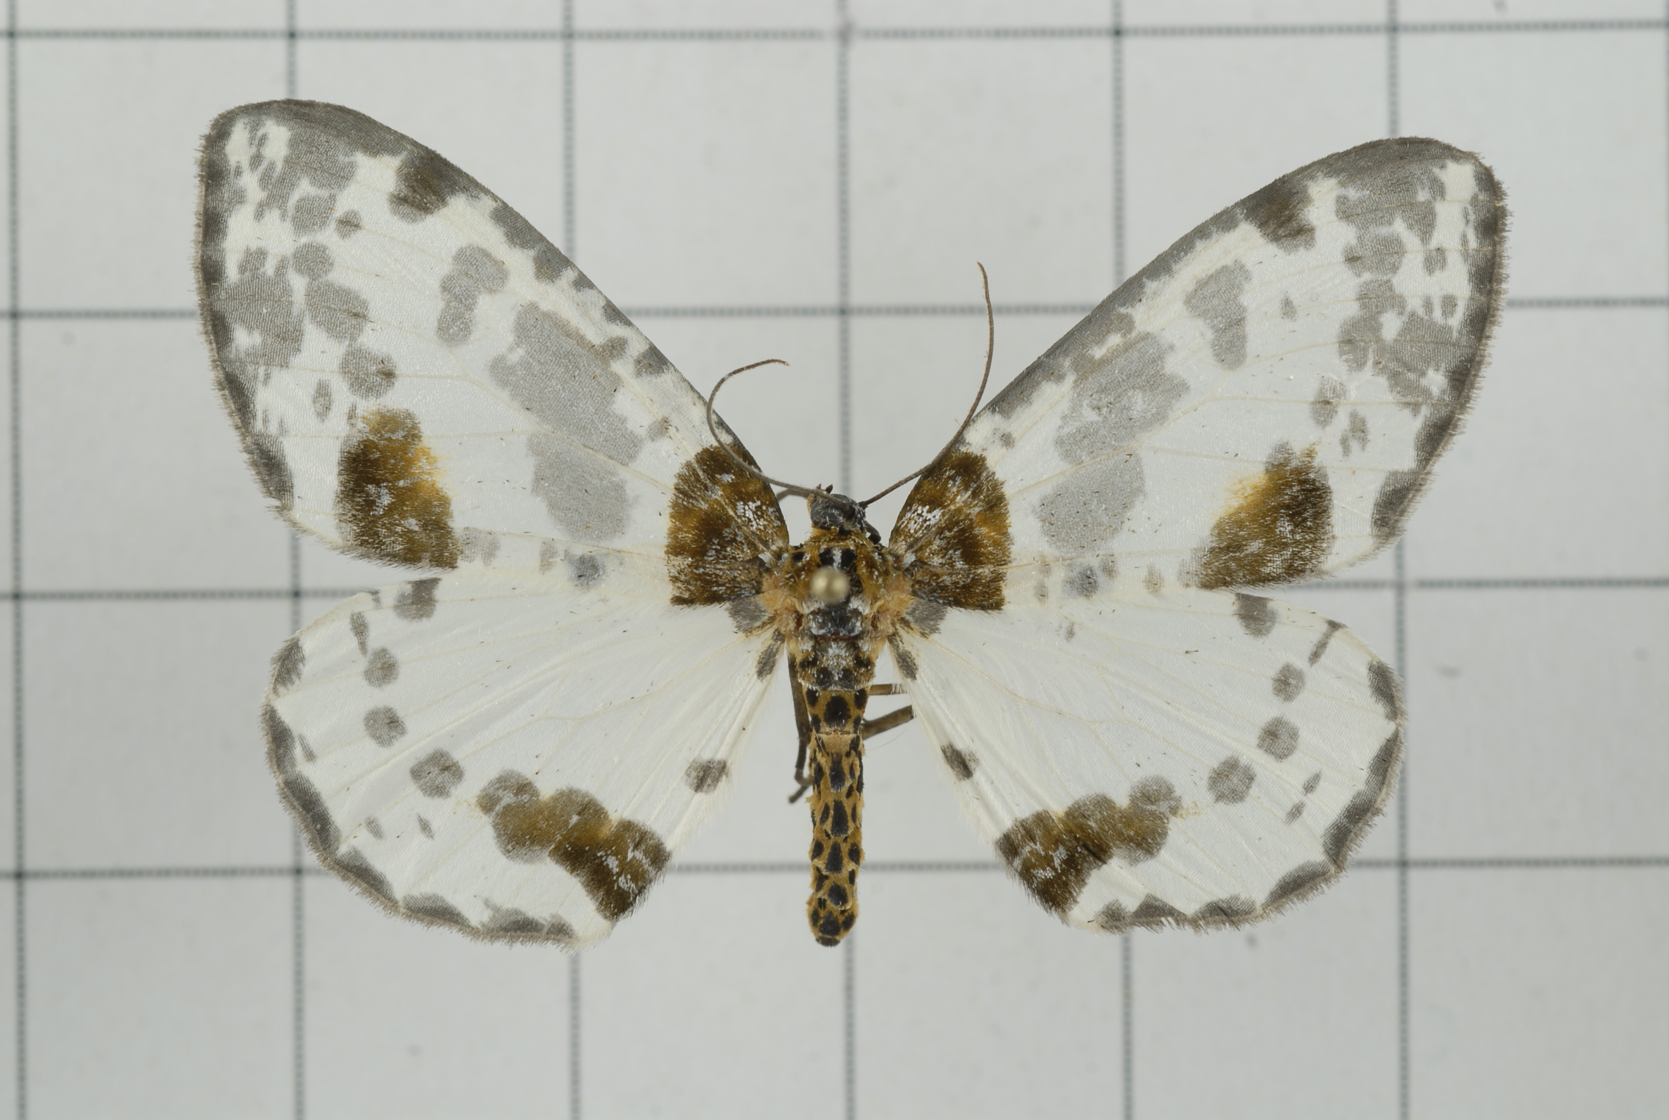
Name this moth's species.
Abraxas cupreilluminata
